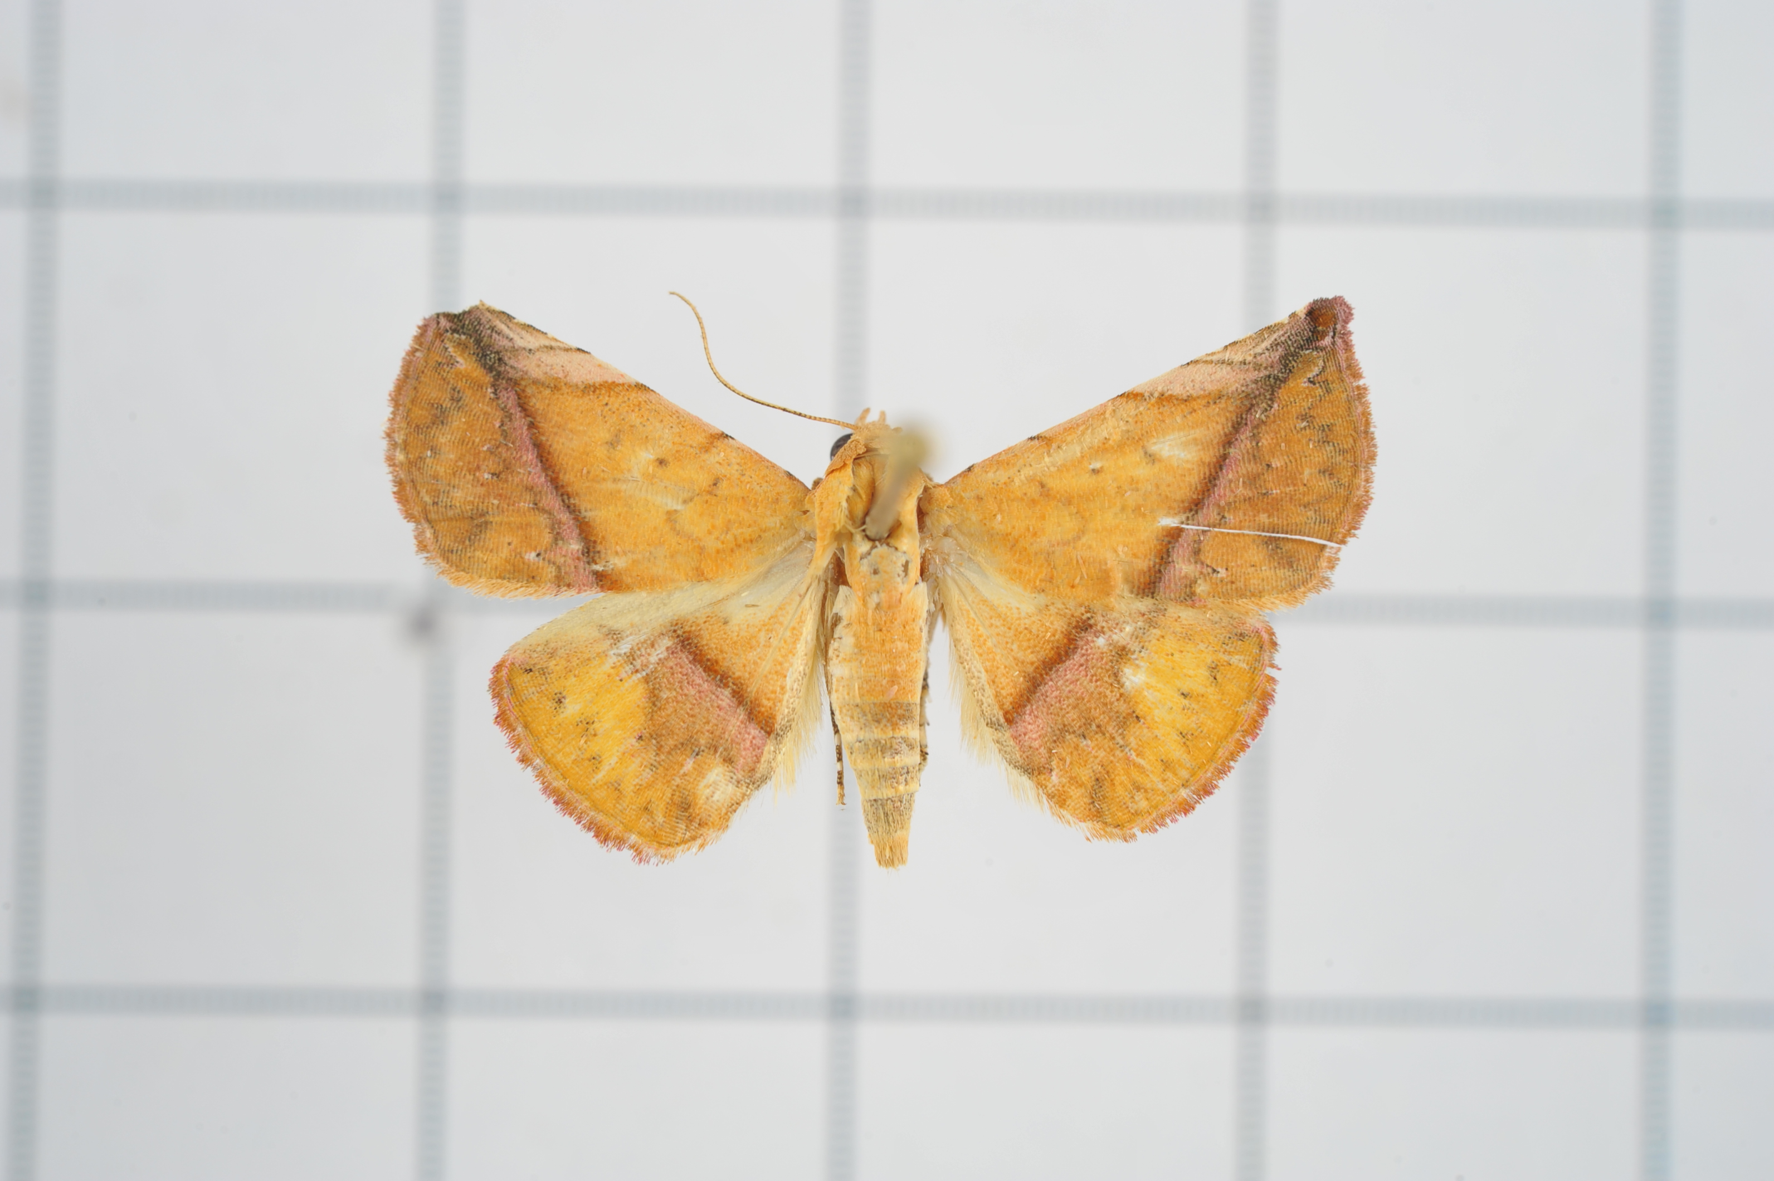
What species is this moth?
Eublemma quadrapex
